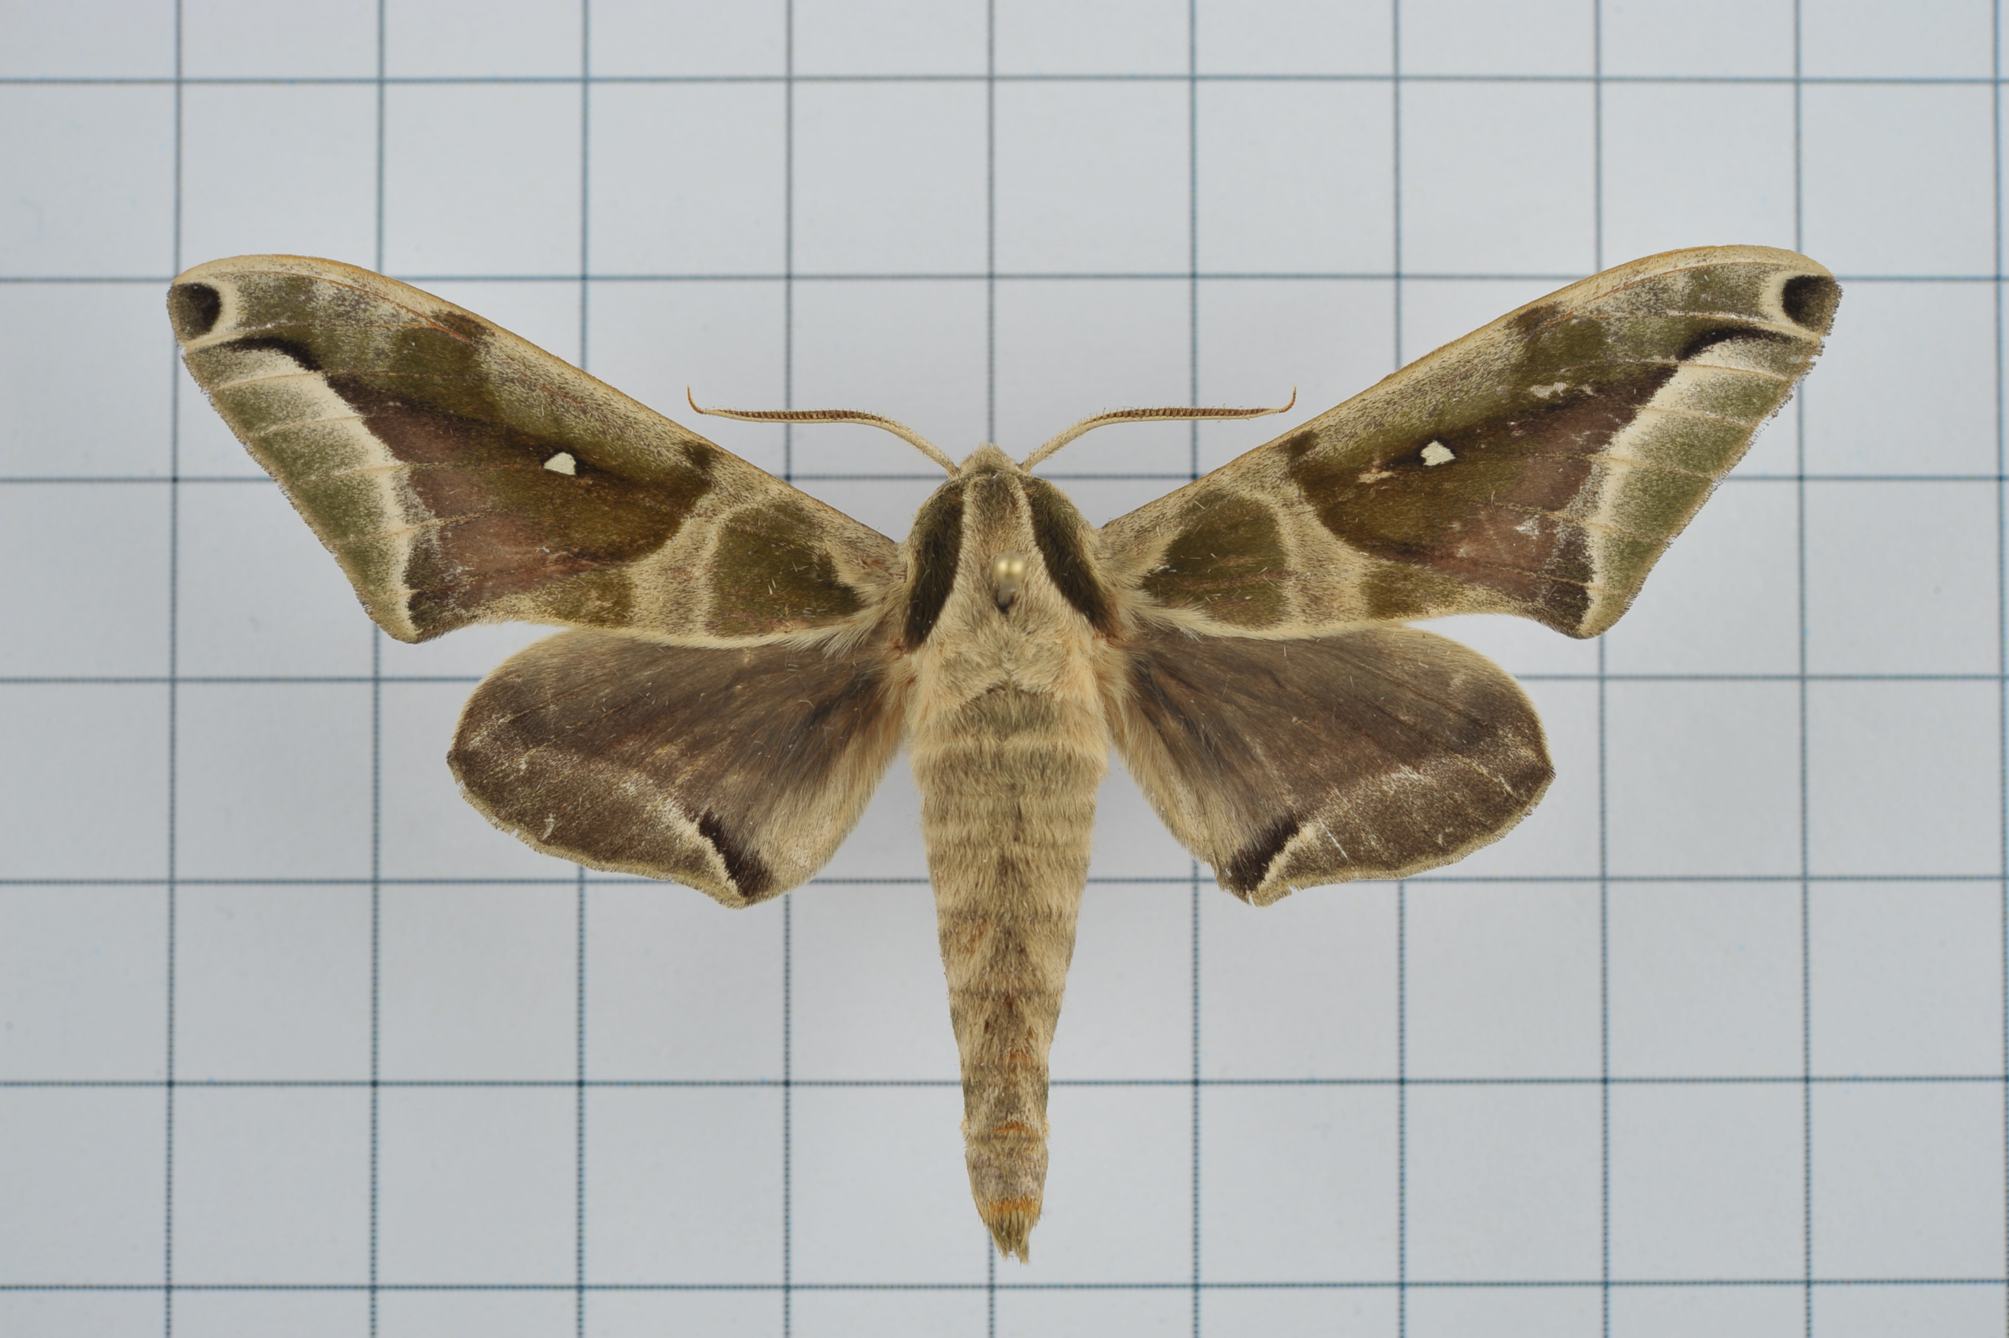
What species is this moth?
Parum colligata
